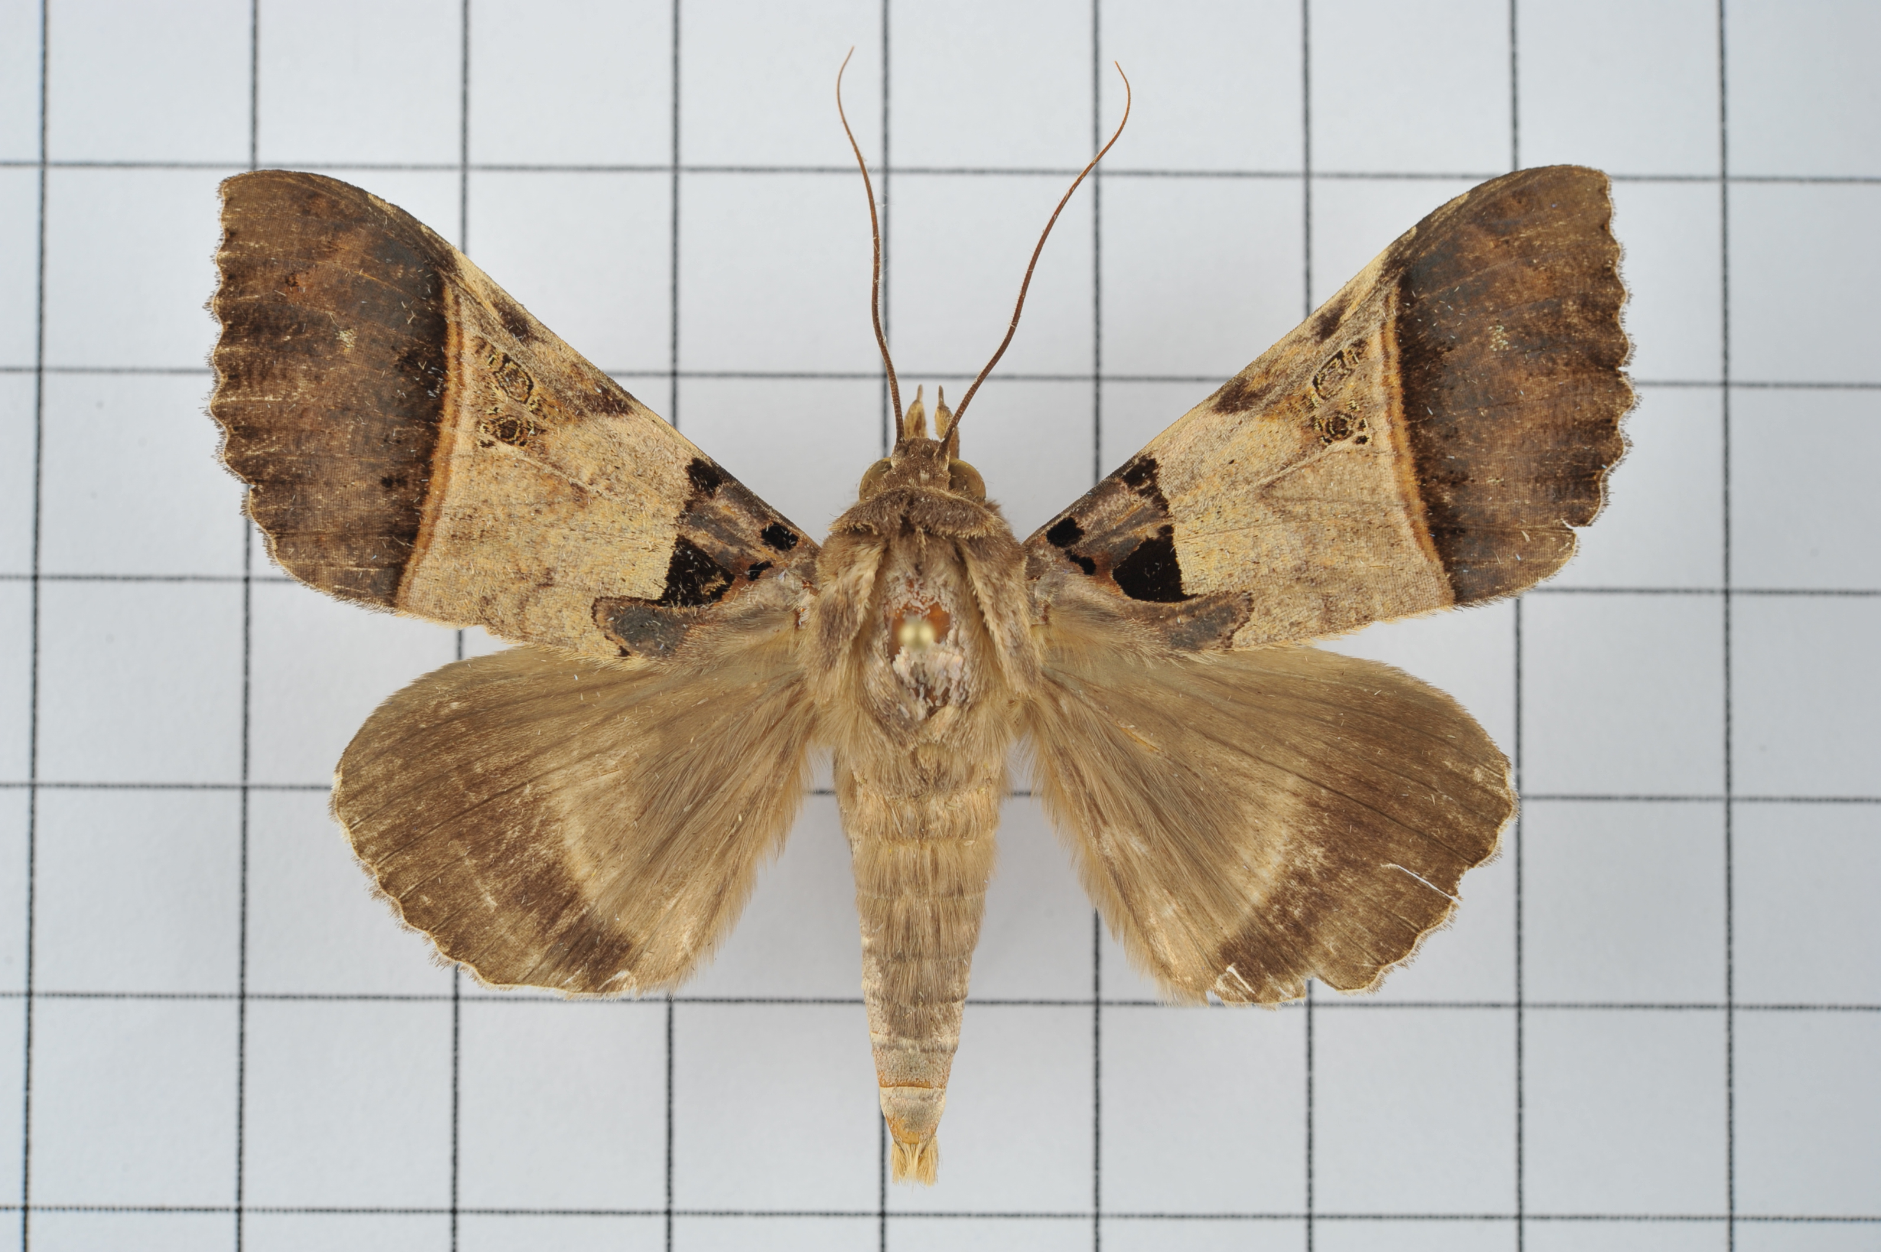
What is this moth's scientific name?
Serrodes campana
